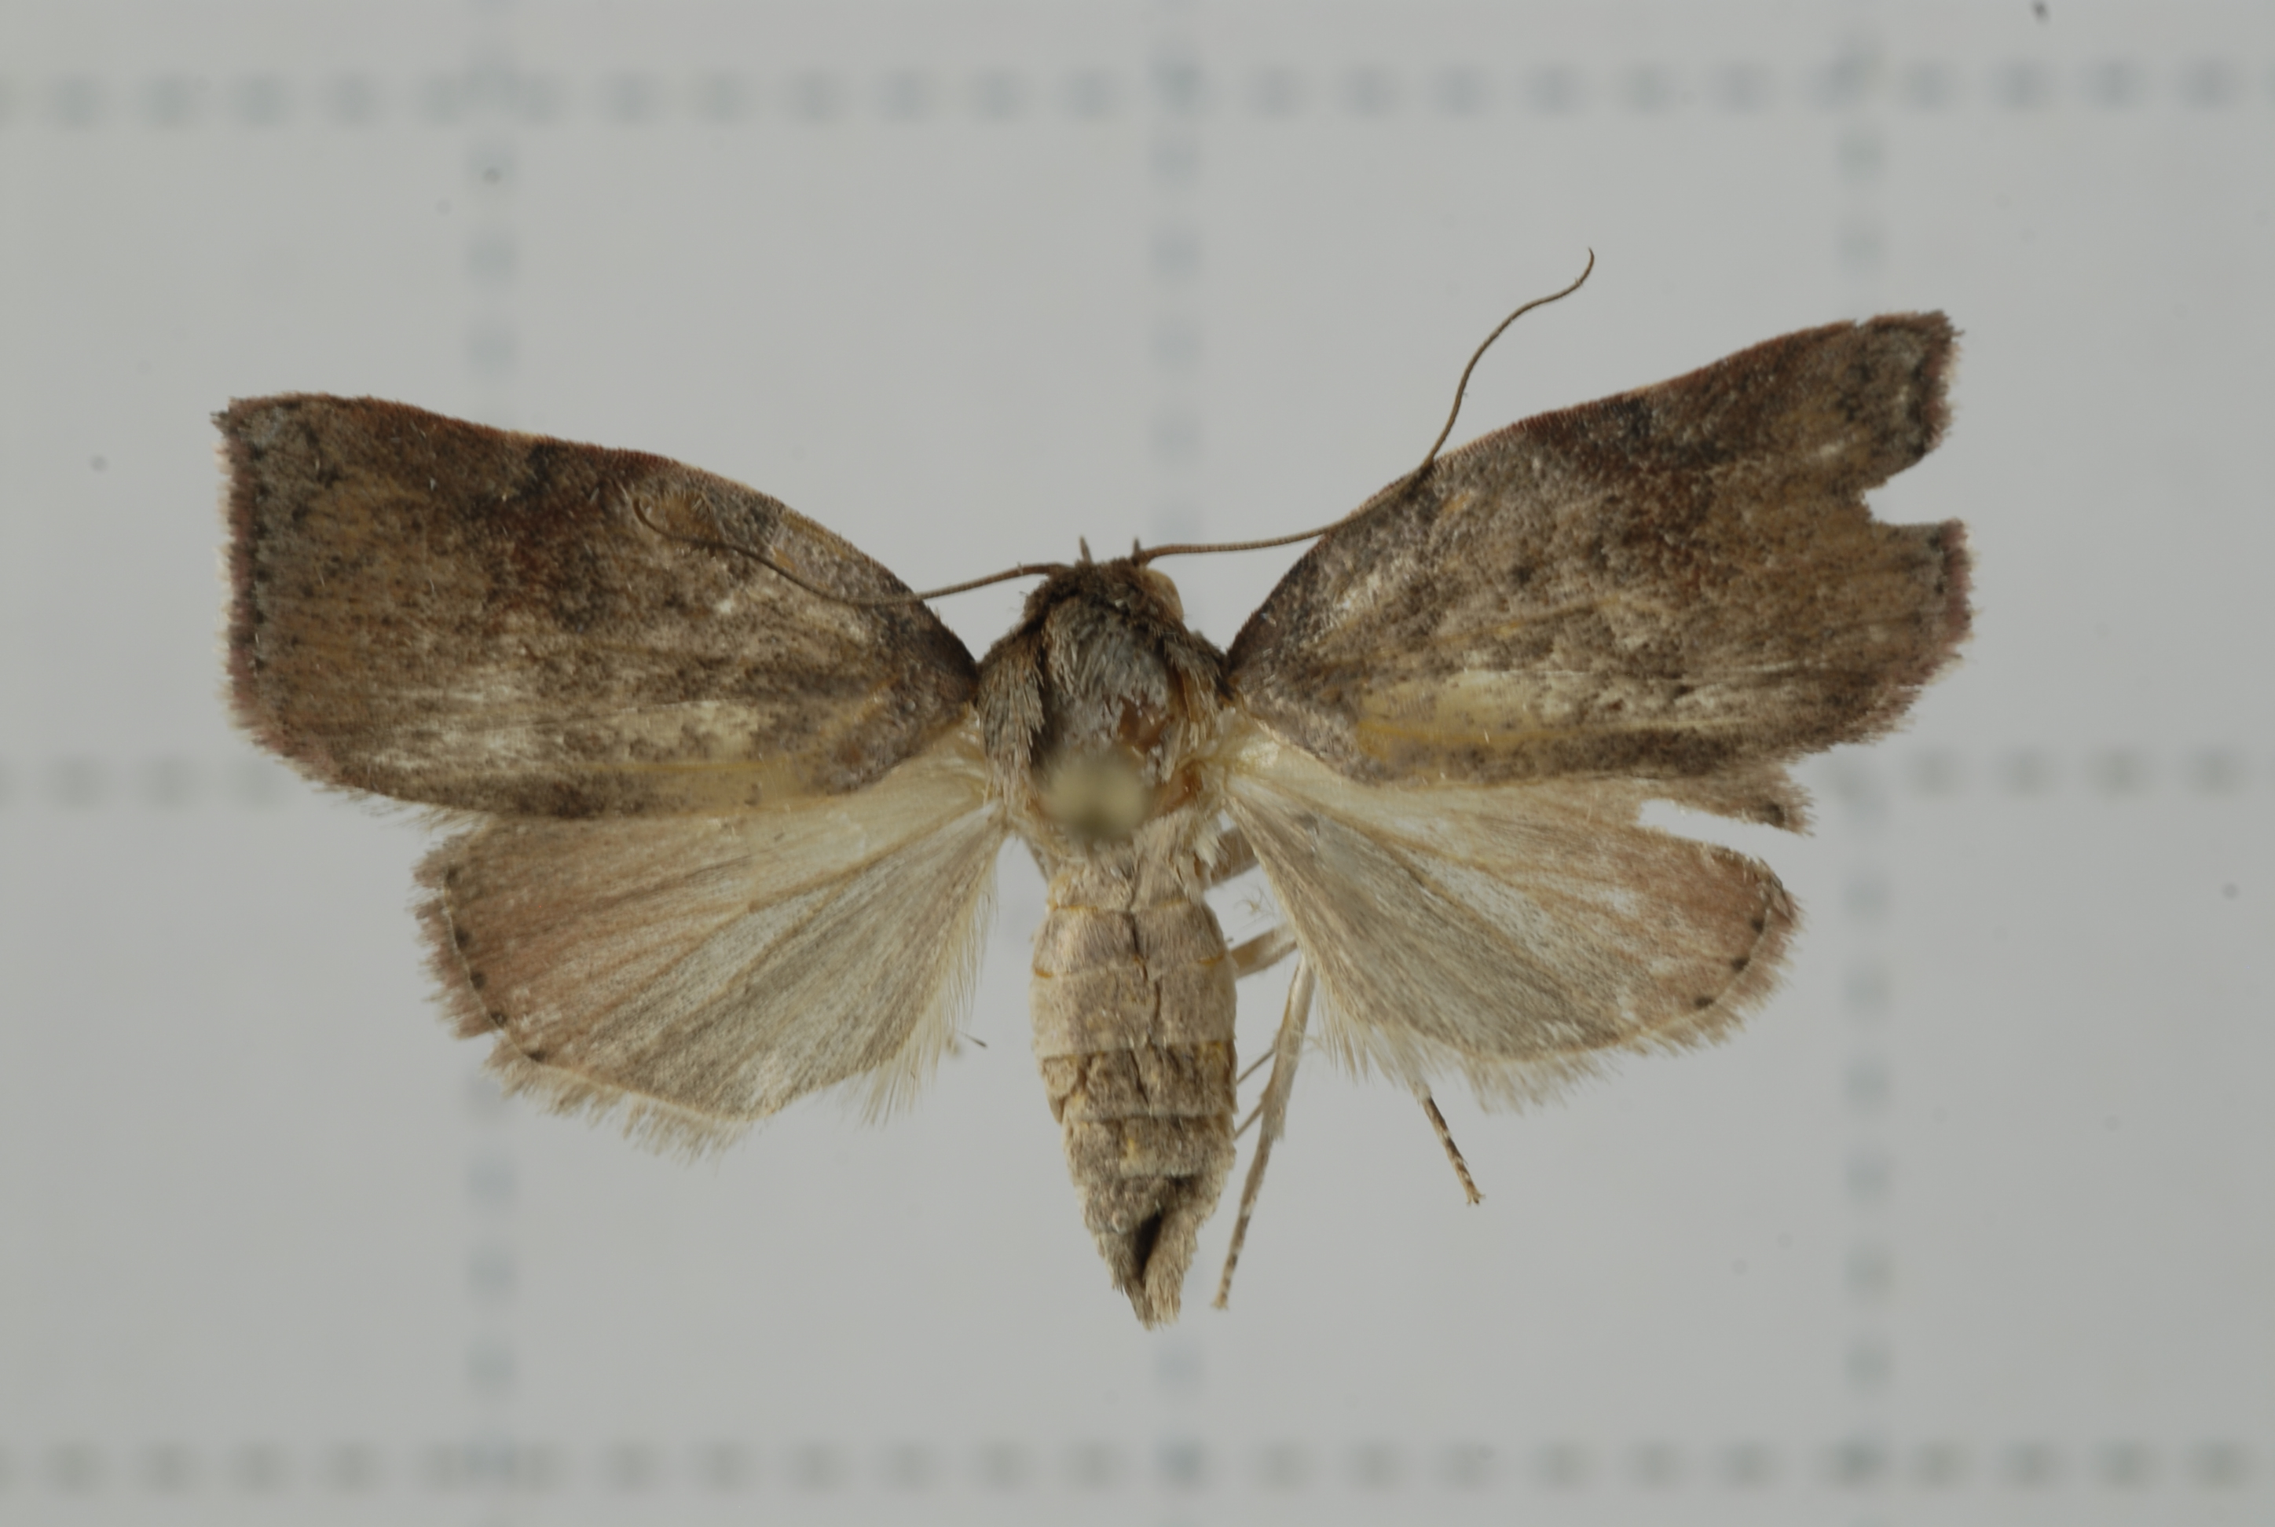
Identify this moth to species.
Beara tortriciformis
